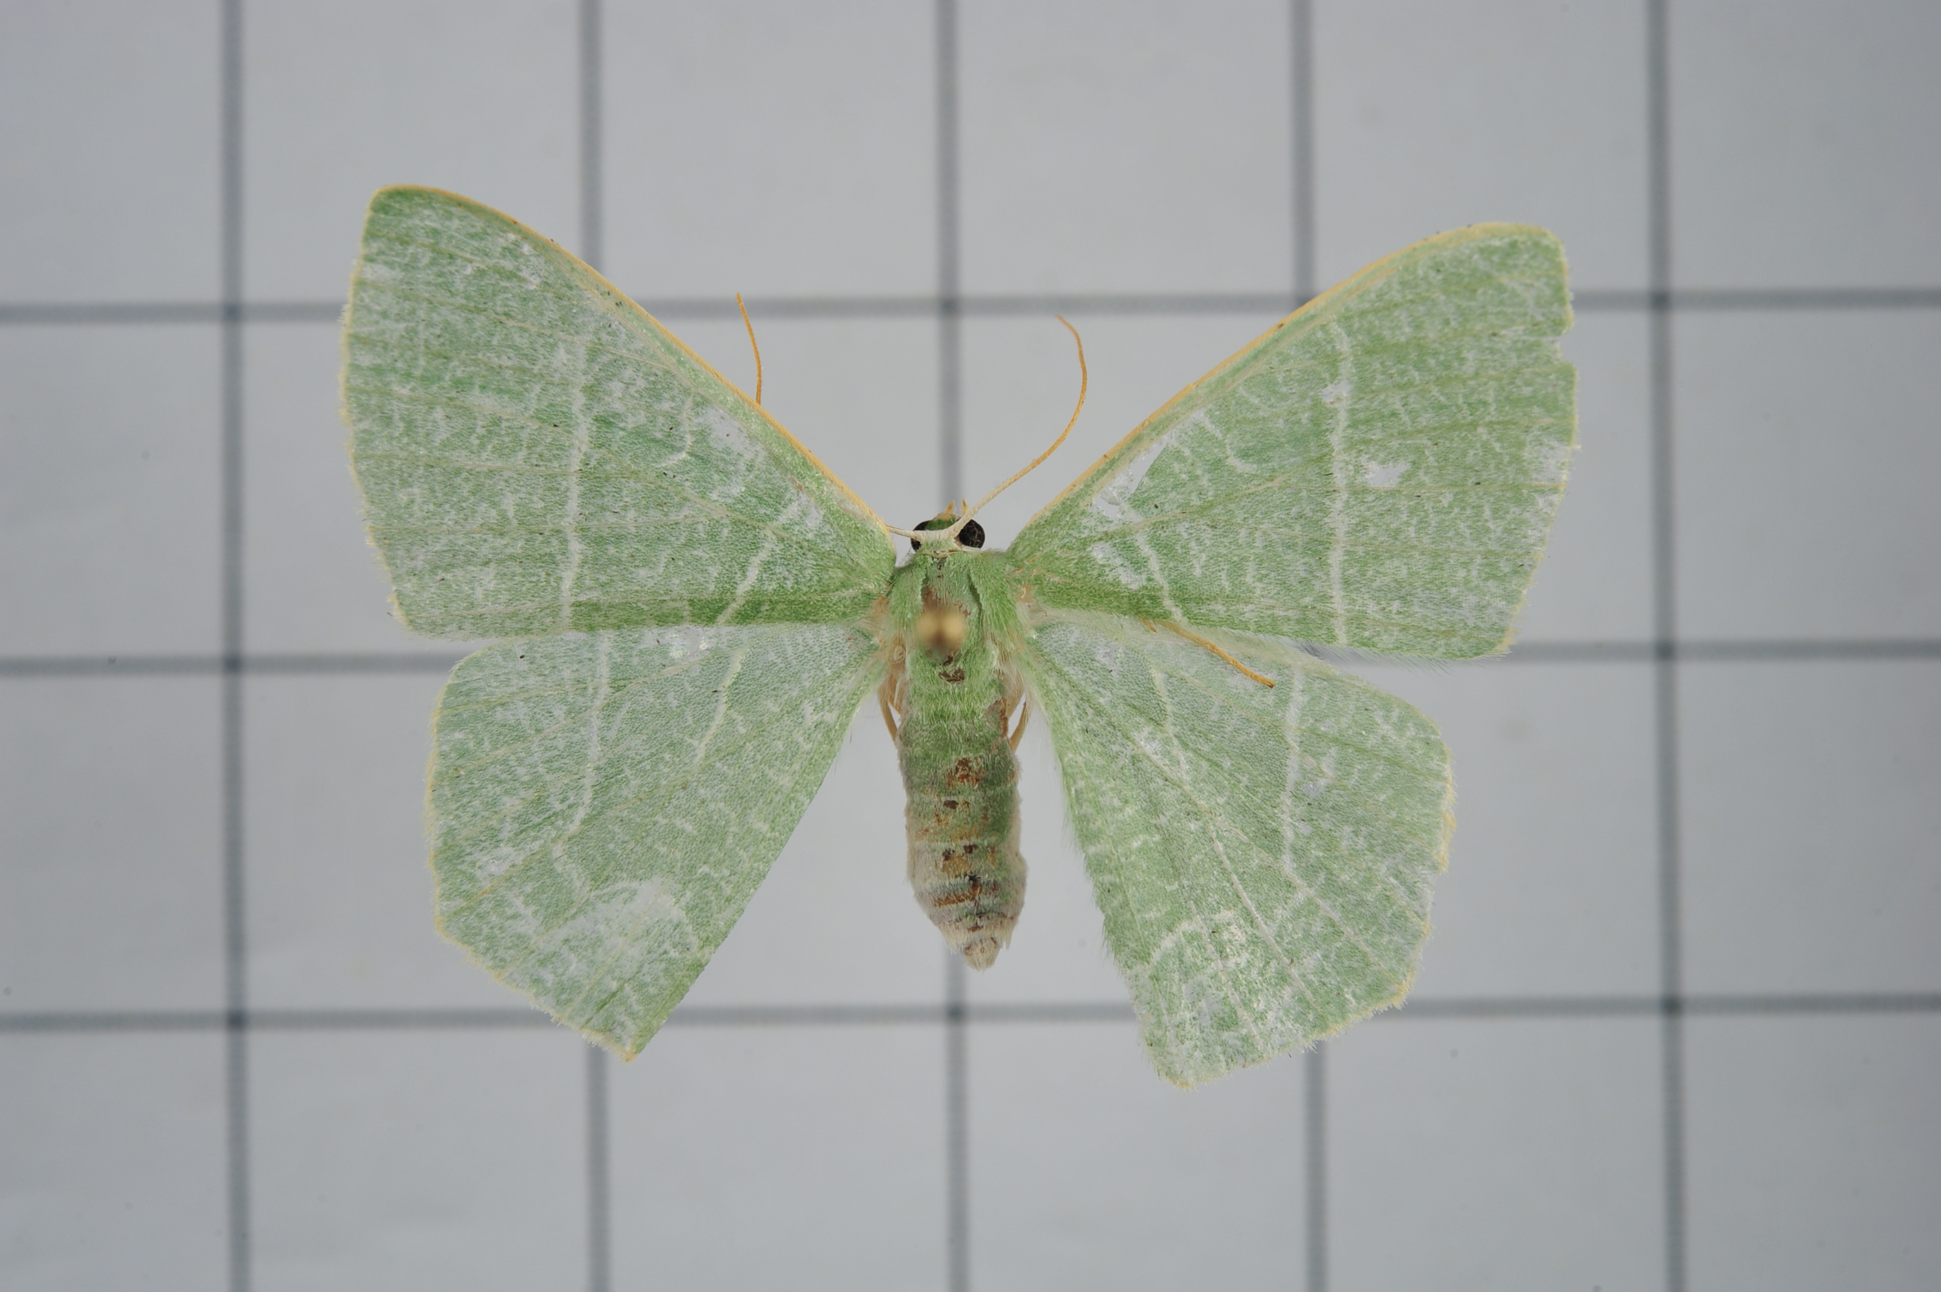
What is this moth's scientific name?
Pelagodes subquadraria
